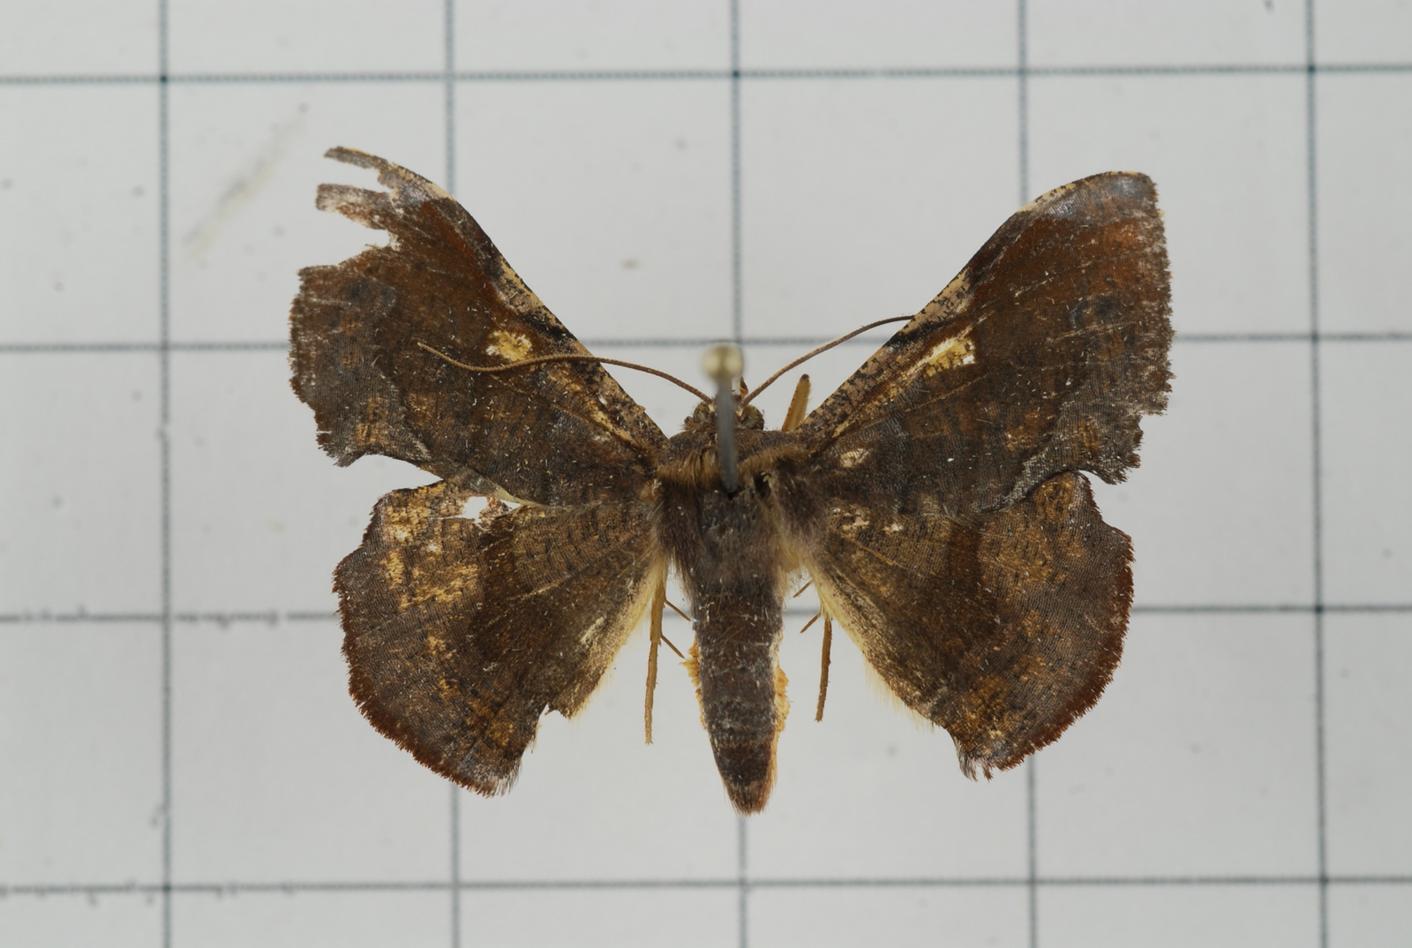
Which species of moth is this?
Fascellina chromataria
